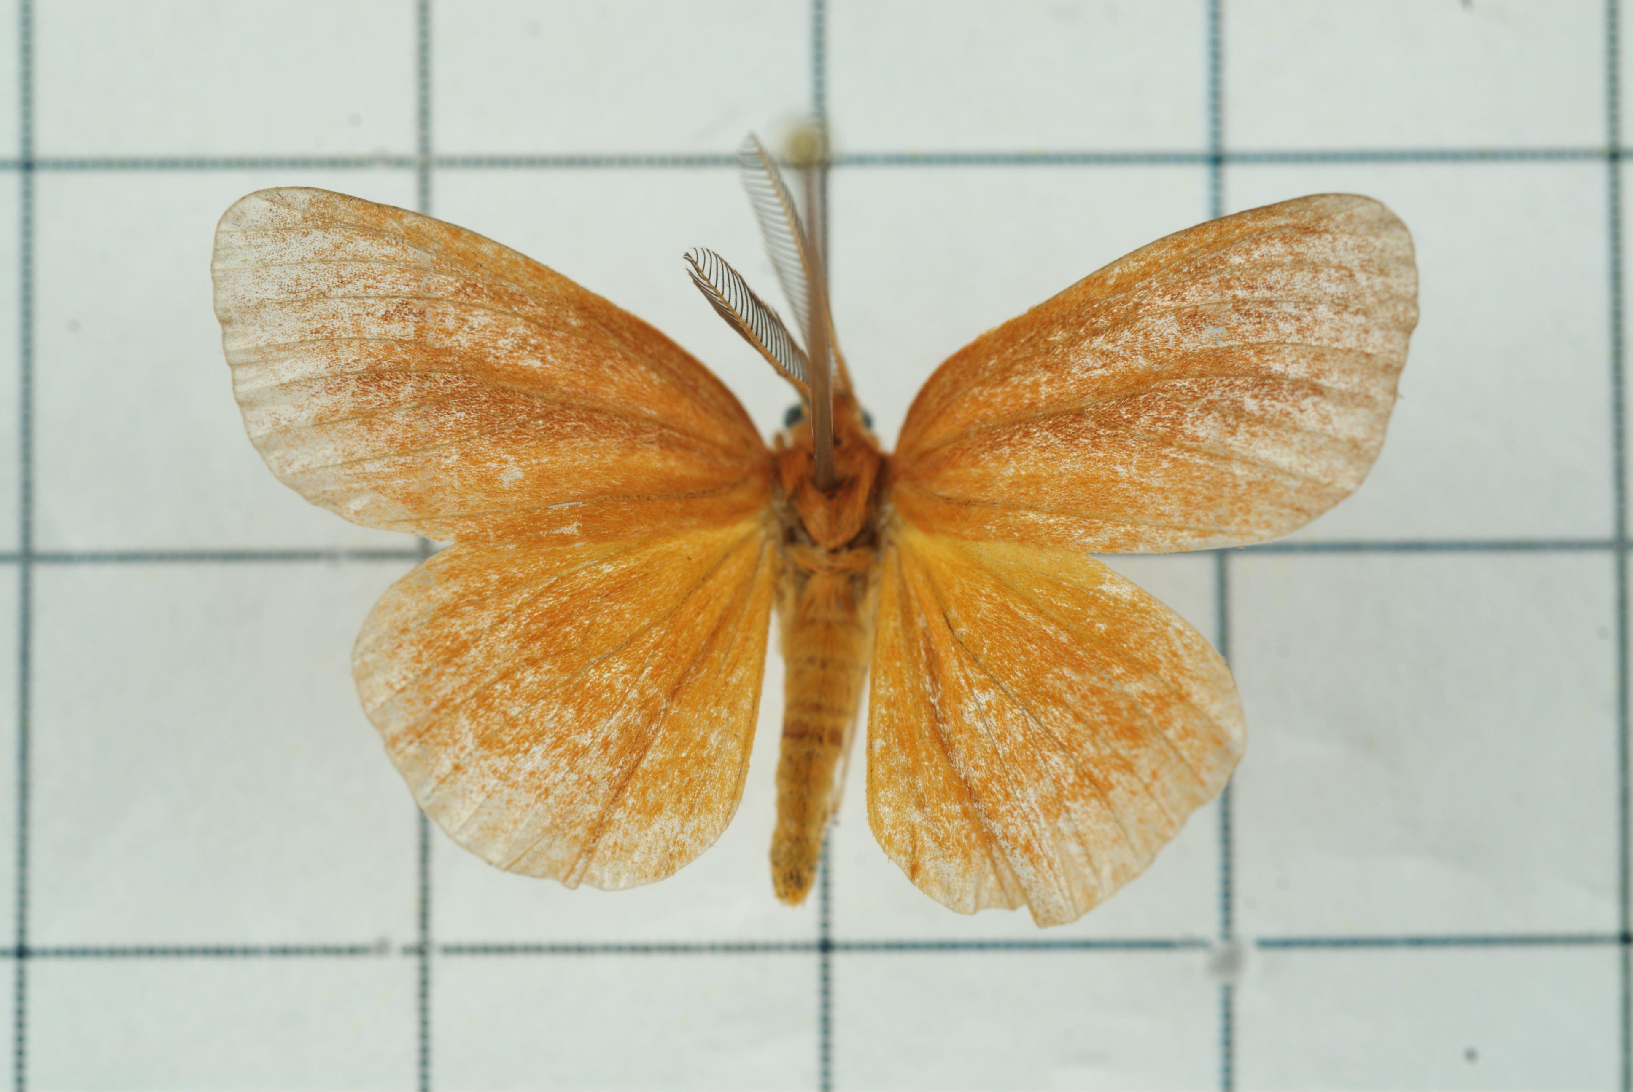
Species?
Pantana substrigosa
